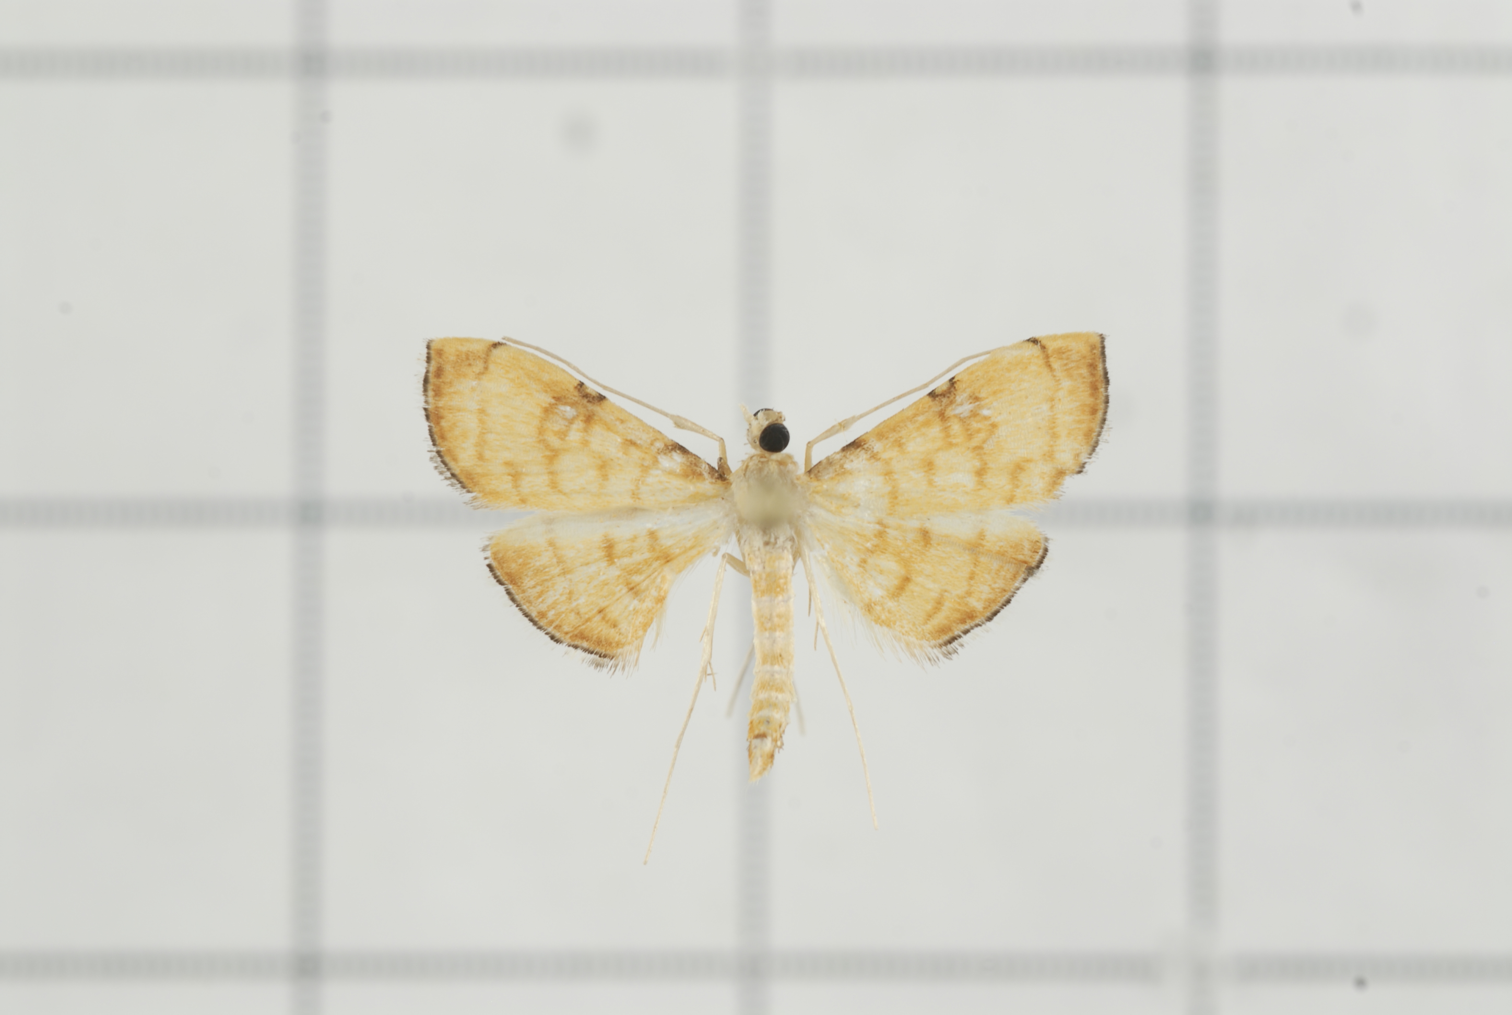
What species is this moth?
Mabra nigriscripta
